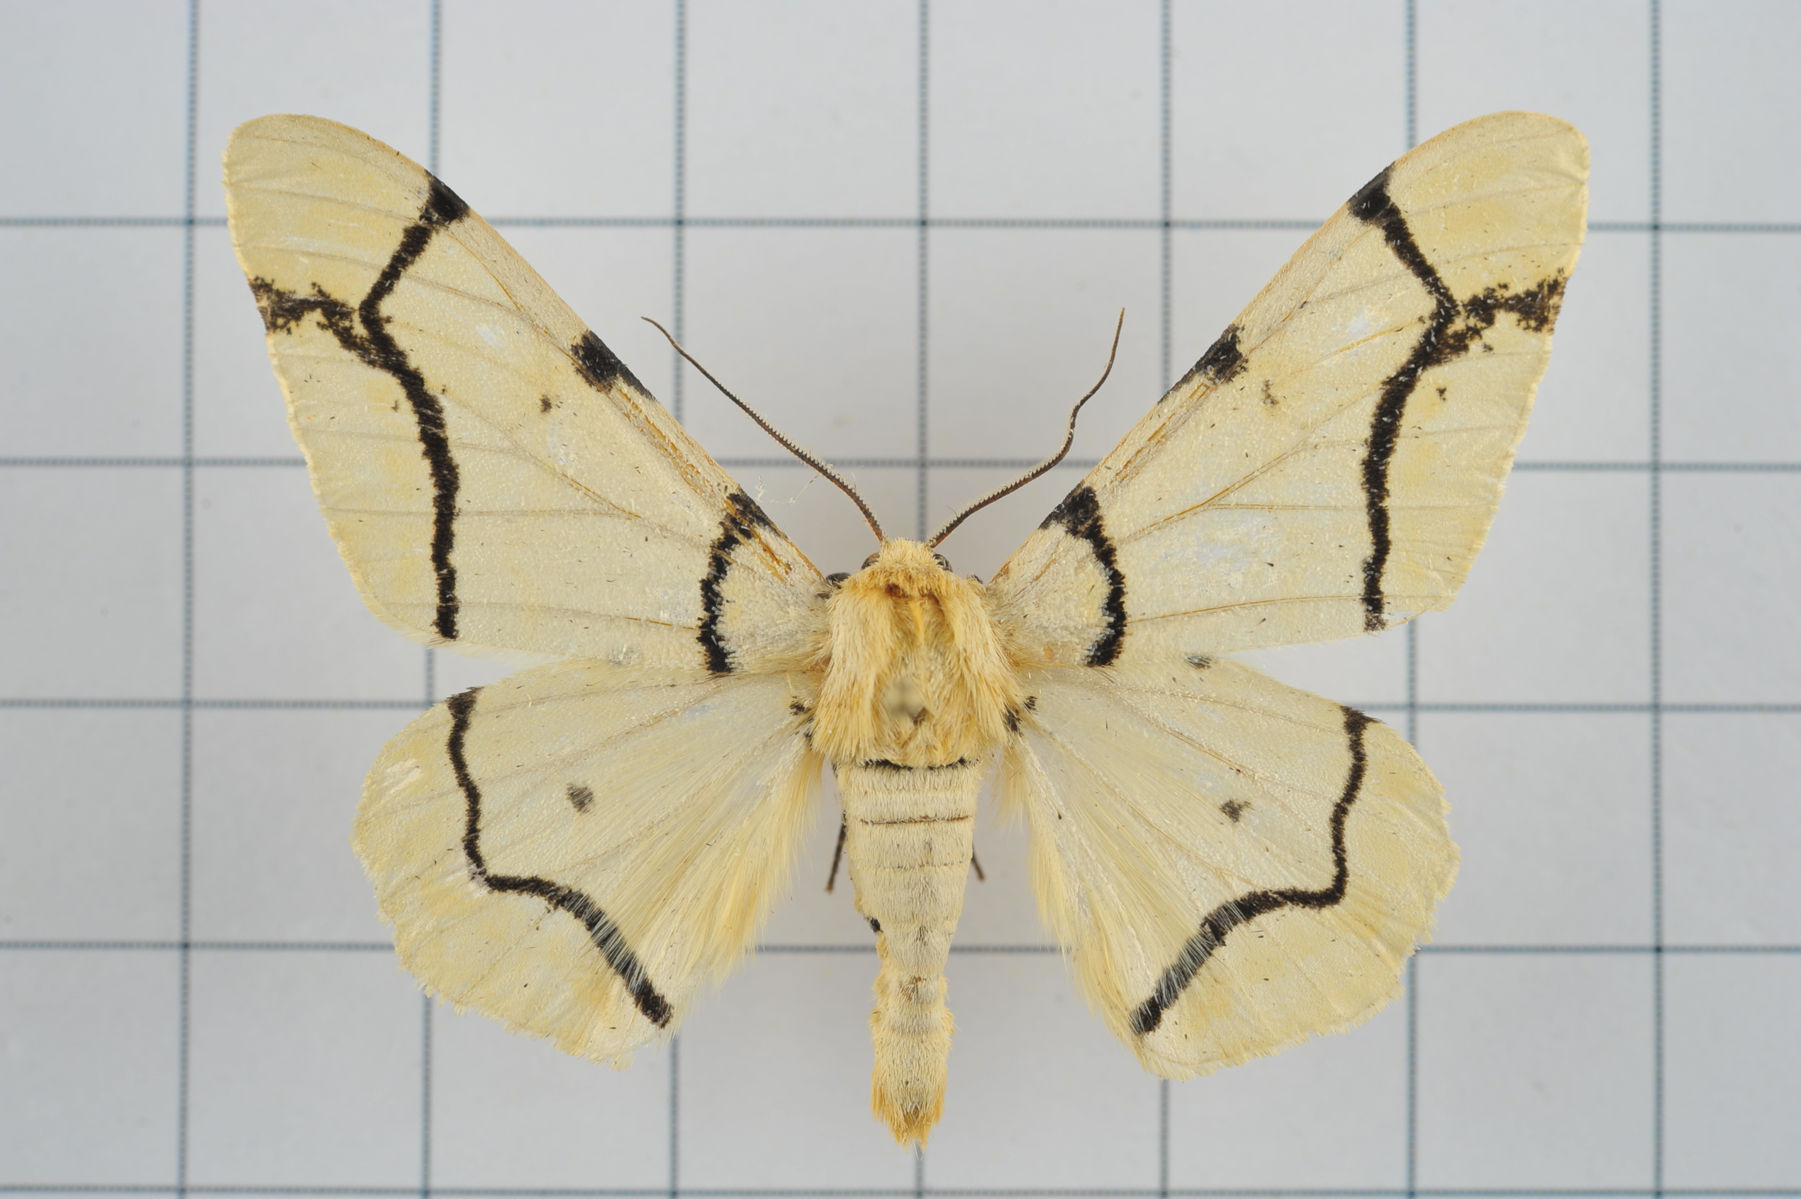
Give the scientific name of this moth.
Biston perclara
